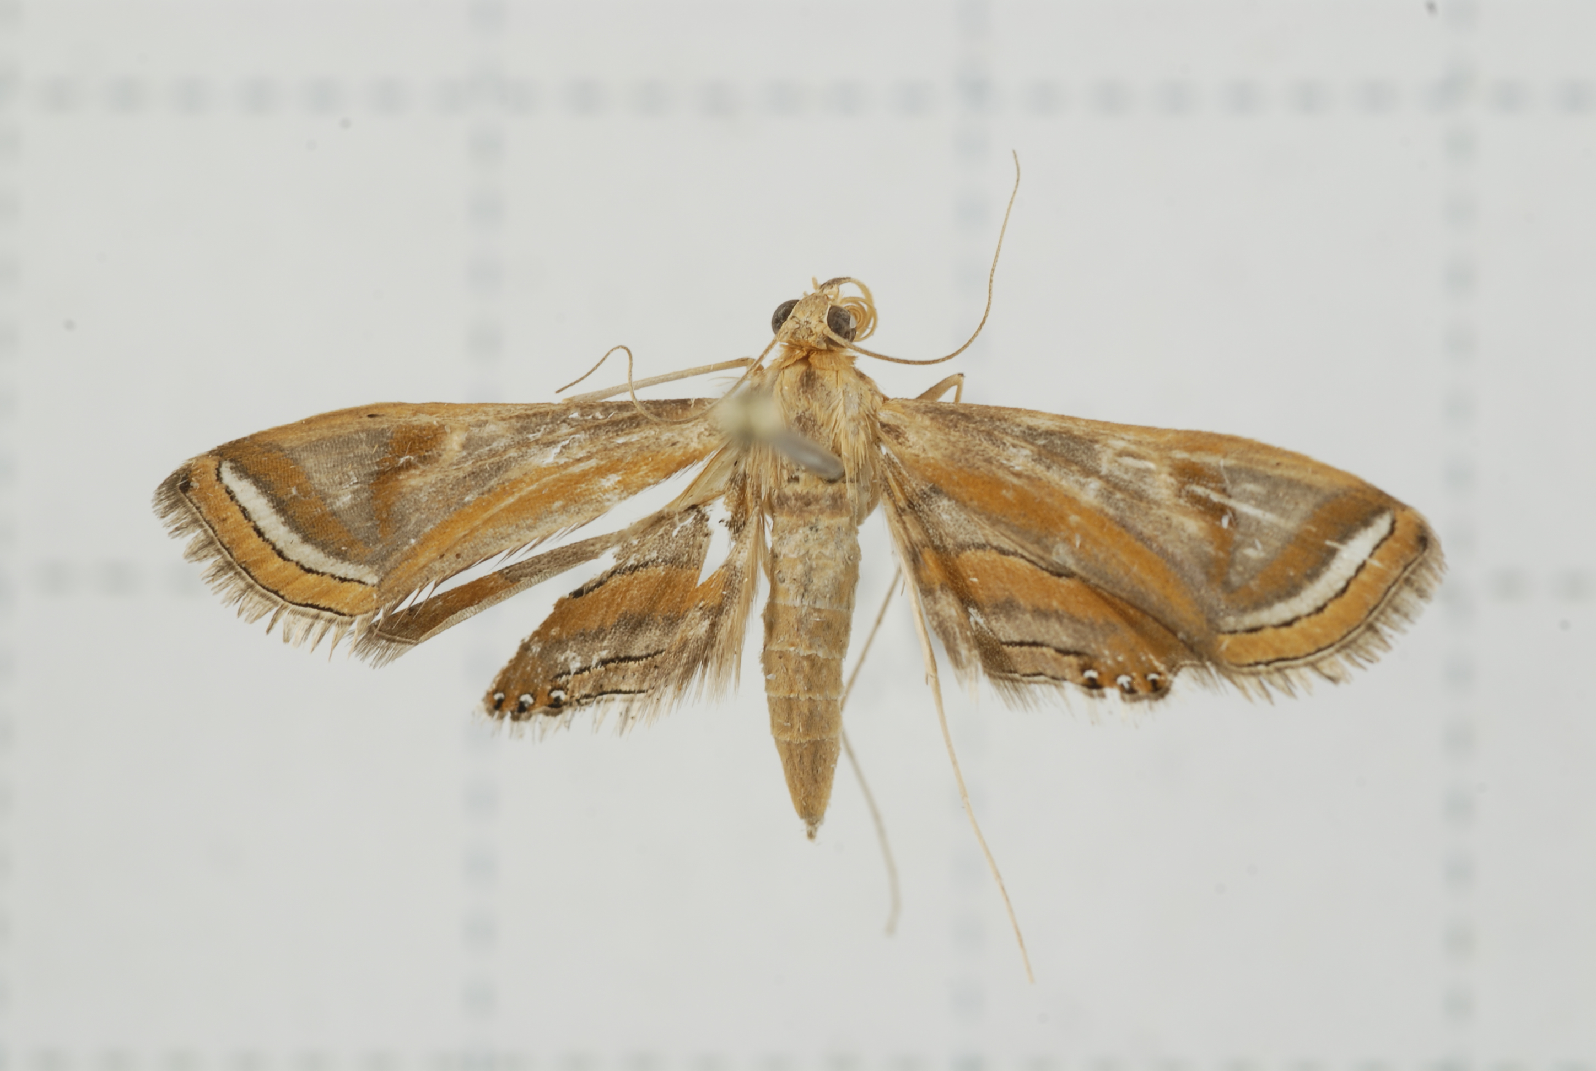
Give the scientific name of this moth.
Eoophyla gibbosalis
